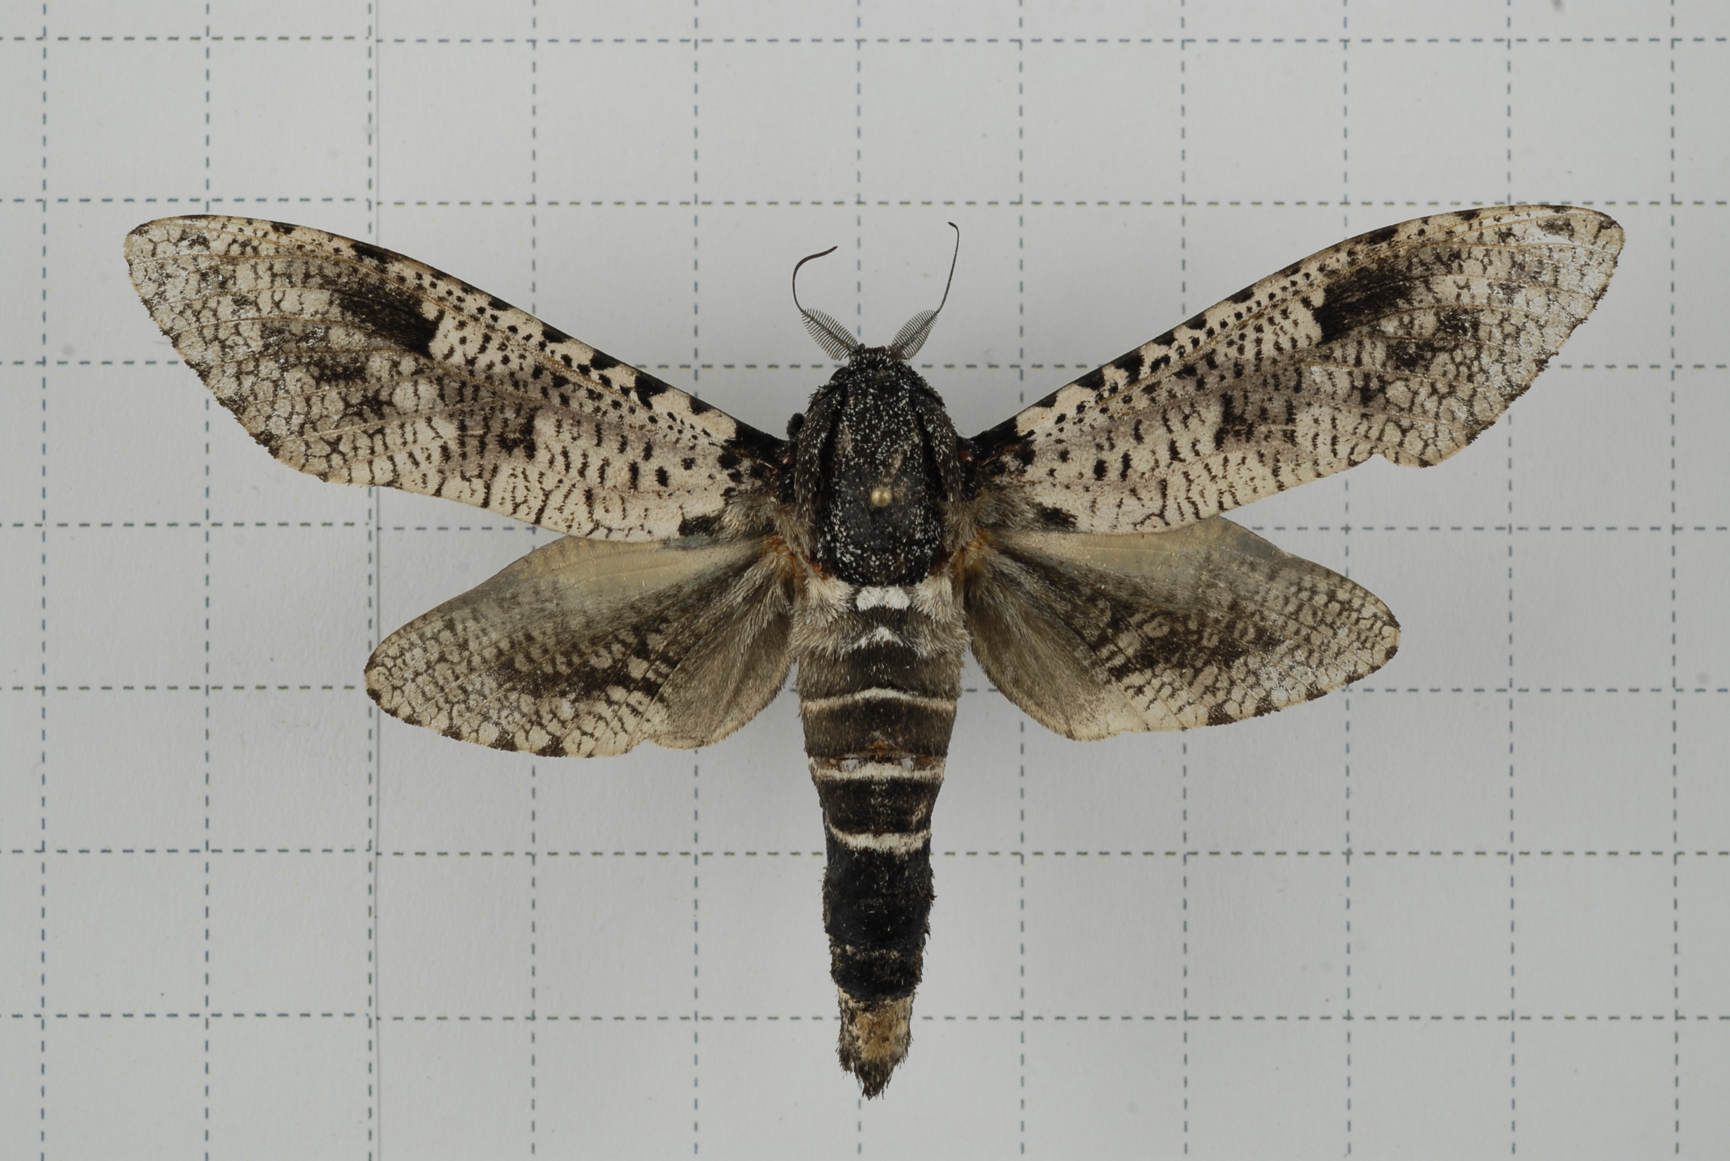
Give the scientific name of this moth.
Xyleutes strix
